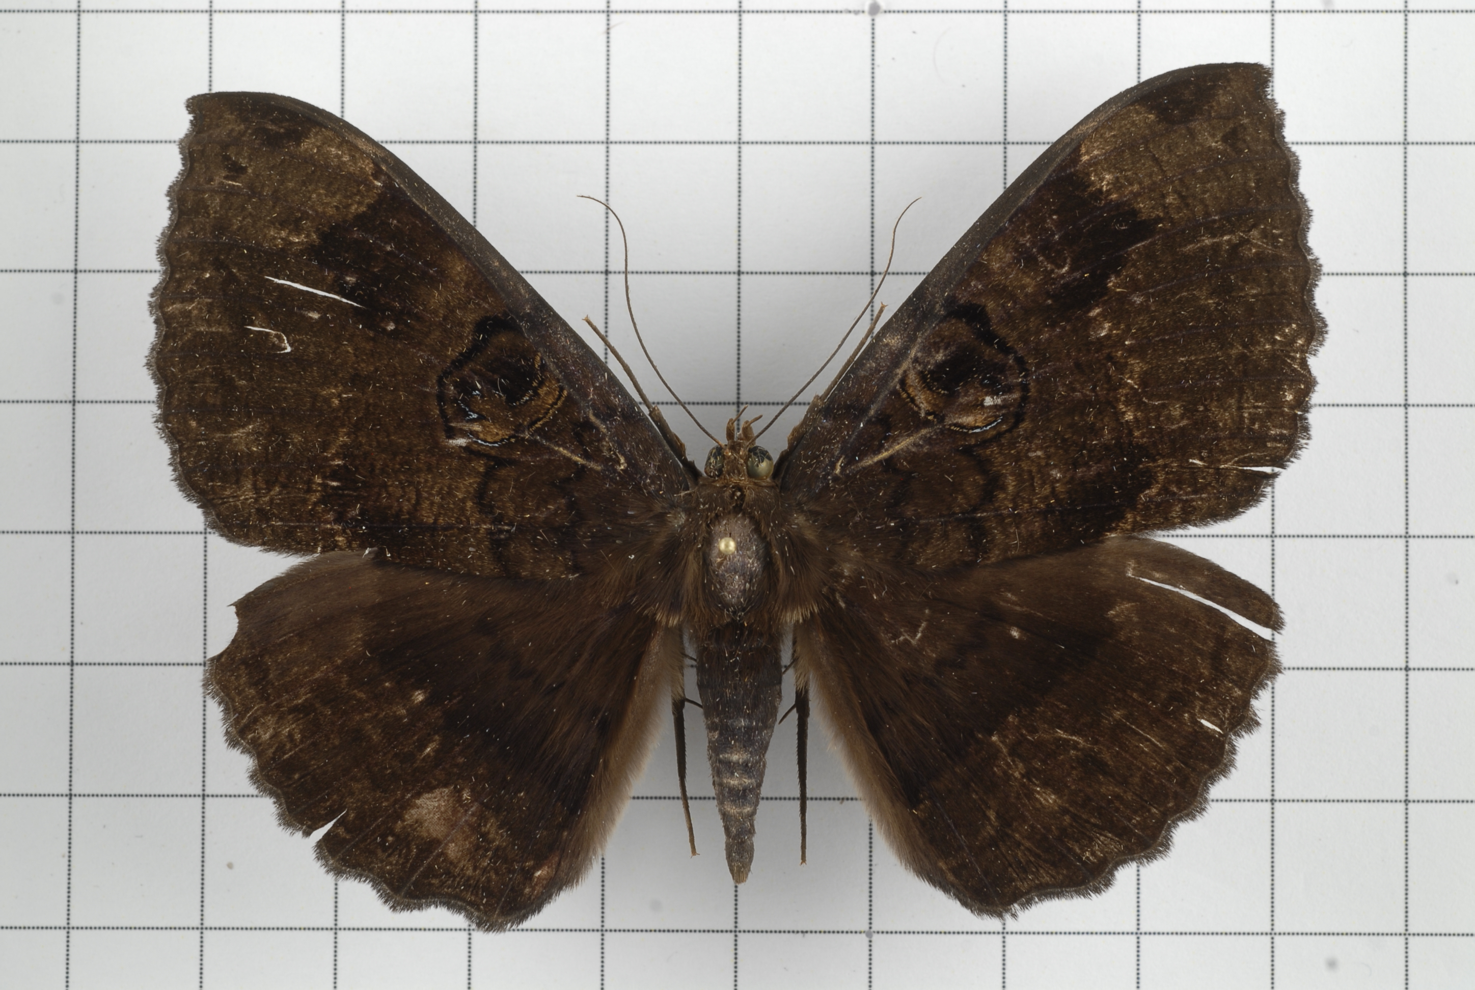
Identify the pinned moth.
Erebus caprimulgus caprimulgus
